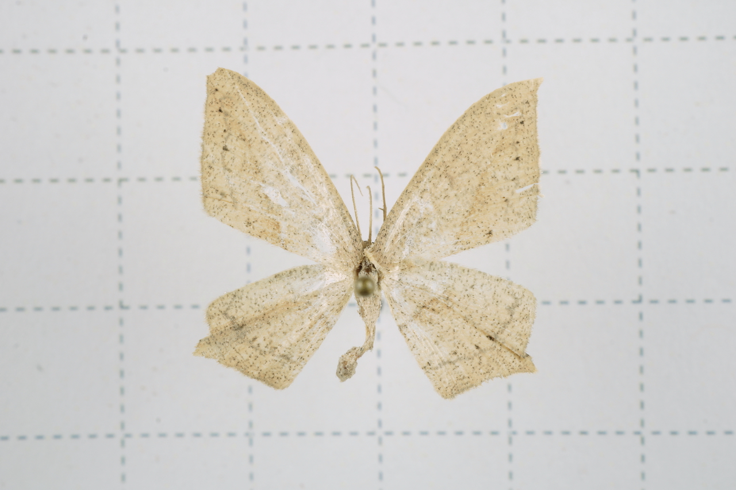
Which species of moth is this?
Timandra stueningi
